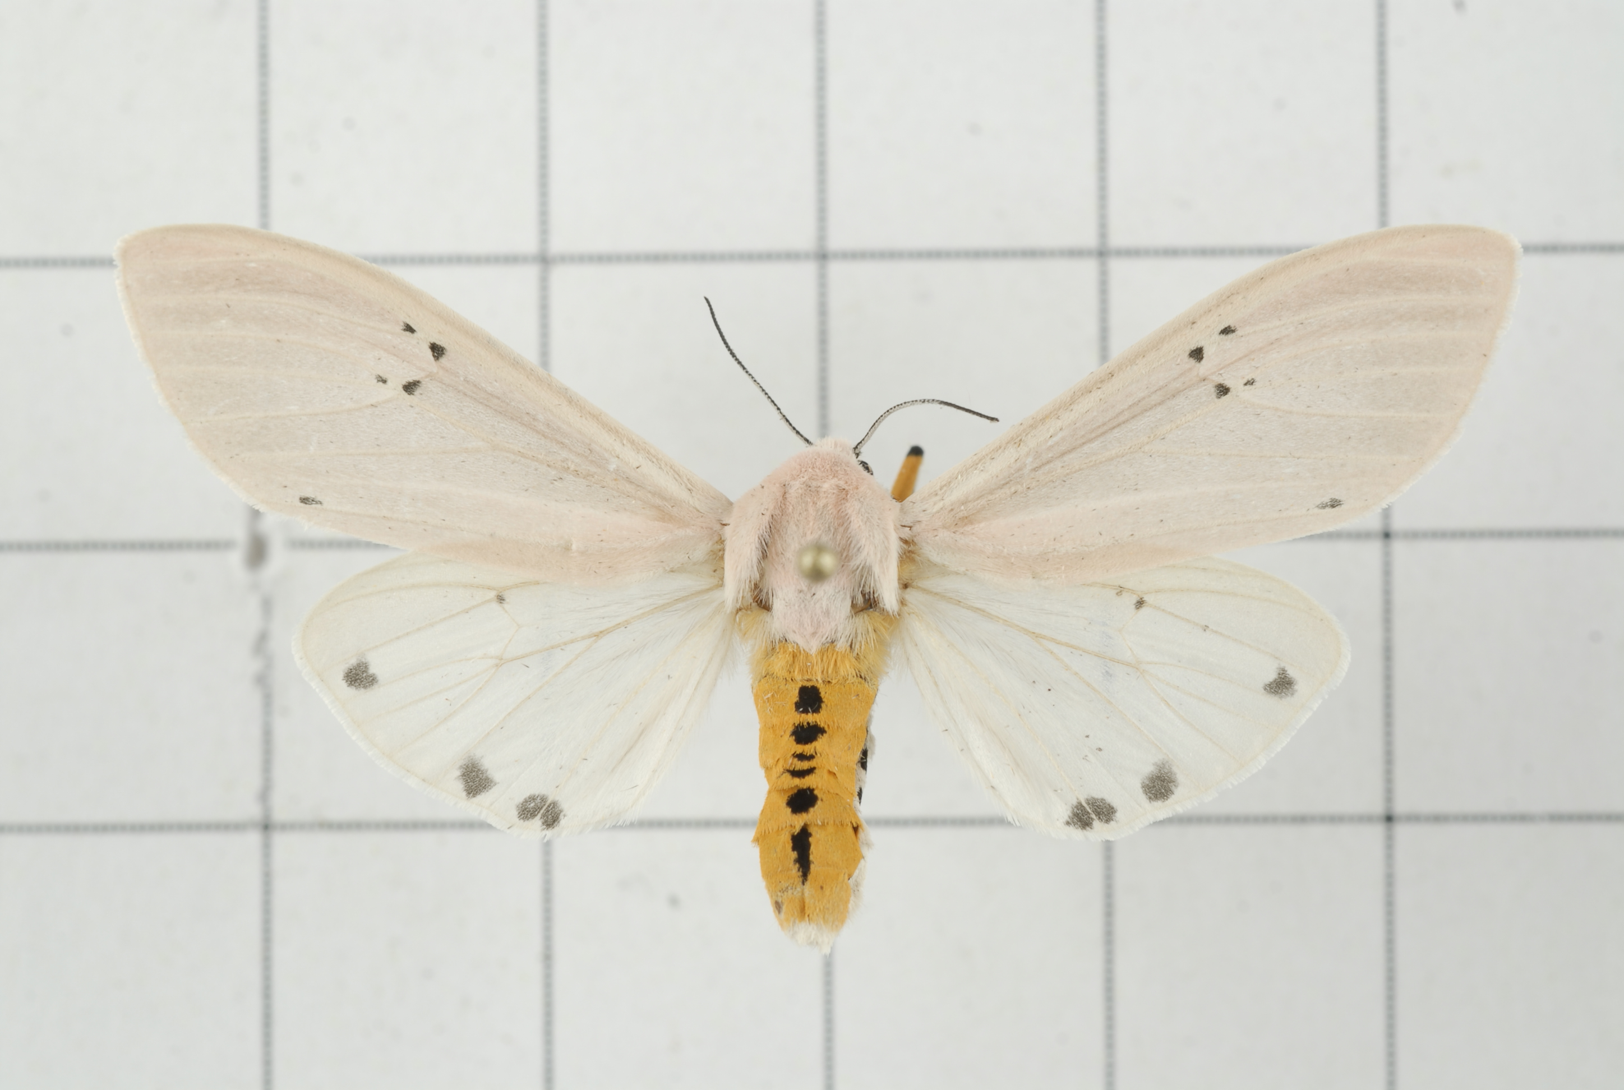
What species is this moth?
Creatonotos transiens koni
